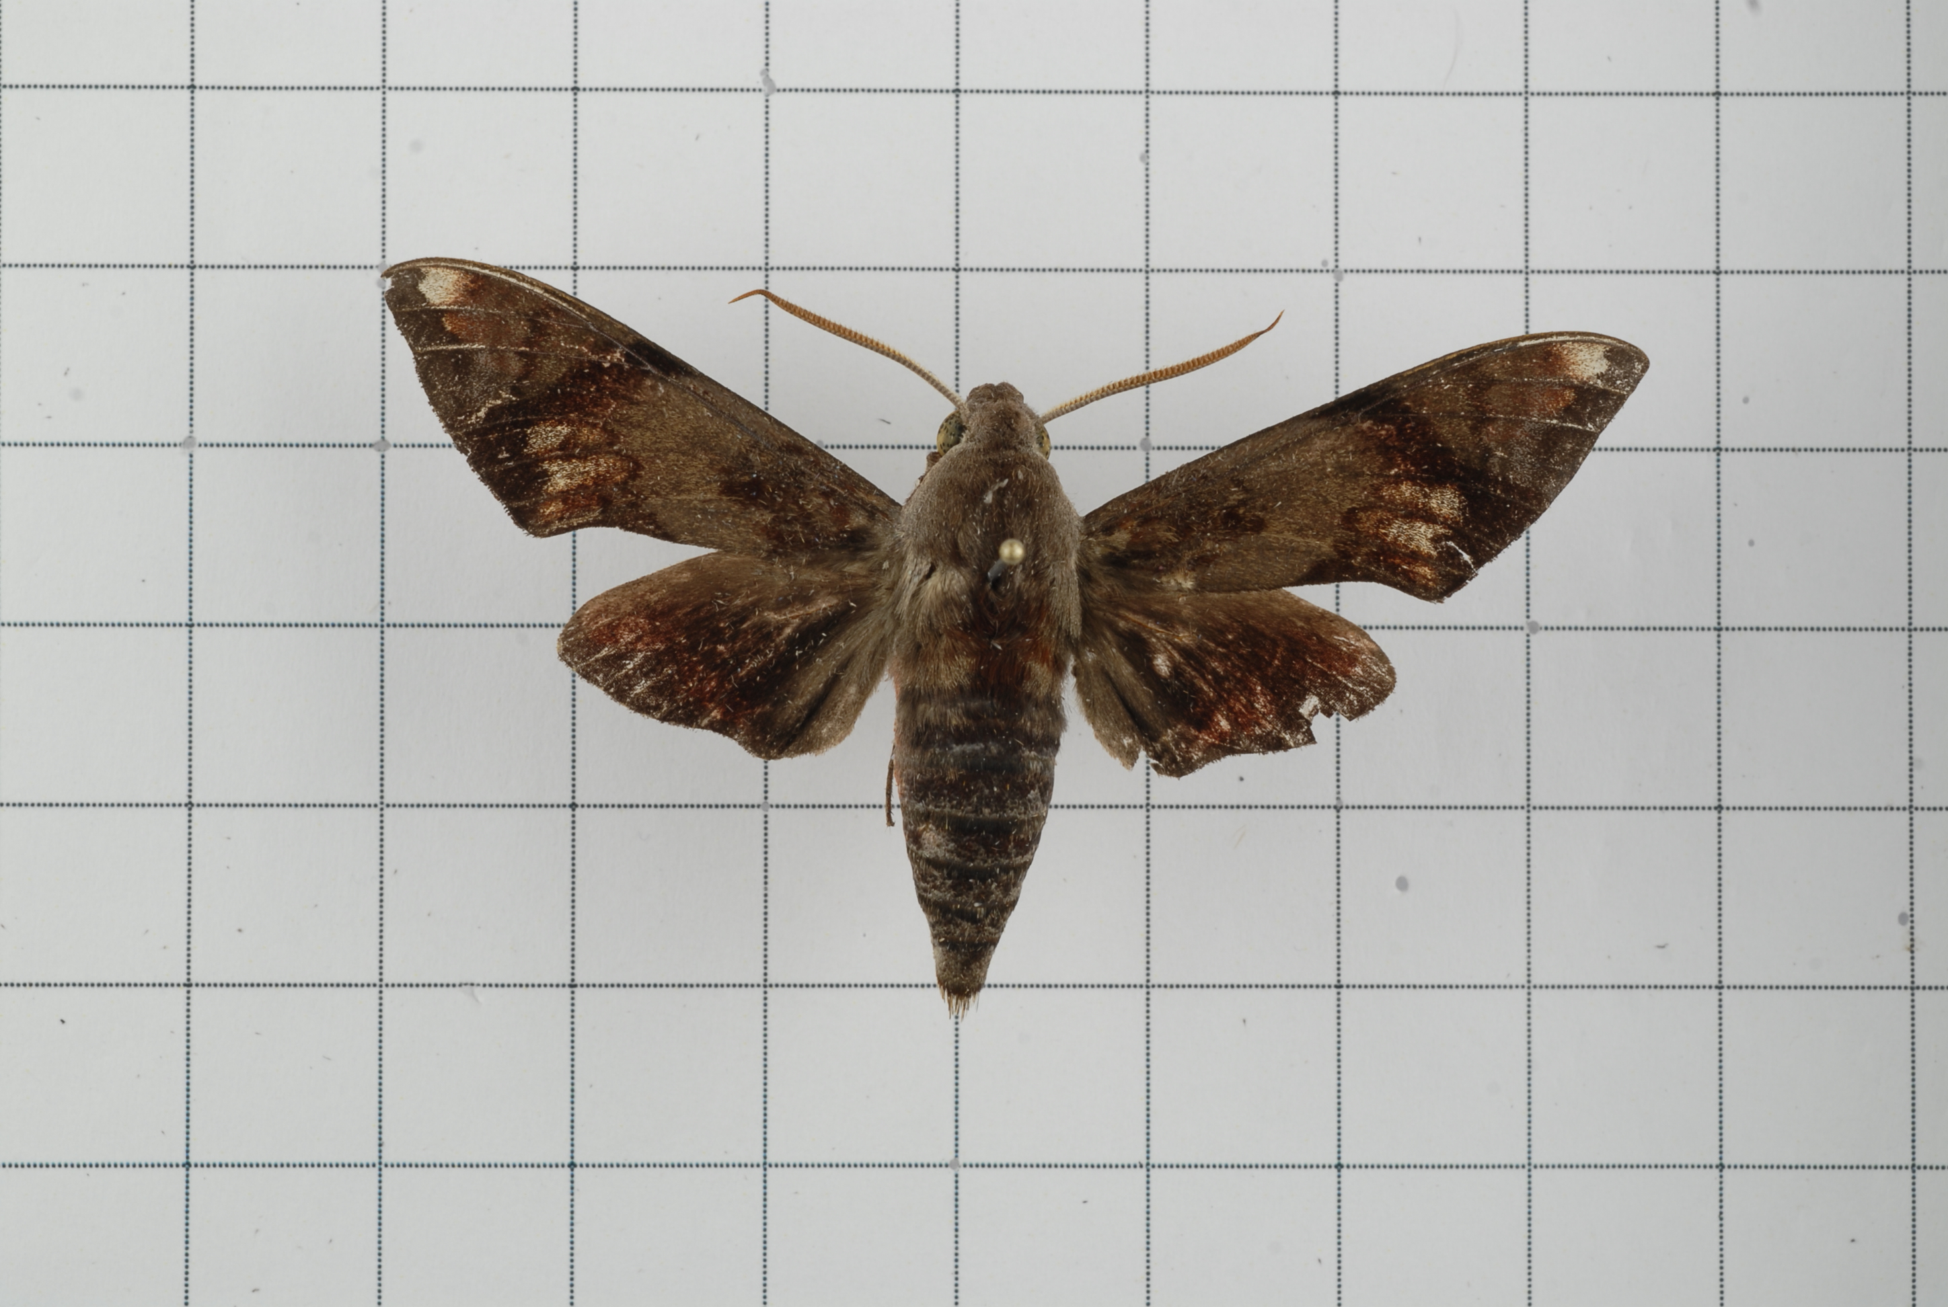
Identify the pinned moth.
Dahira obliquifascia
